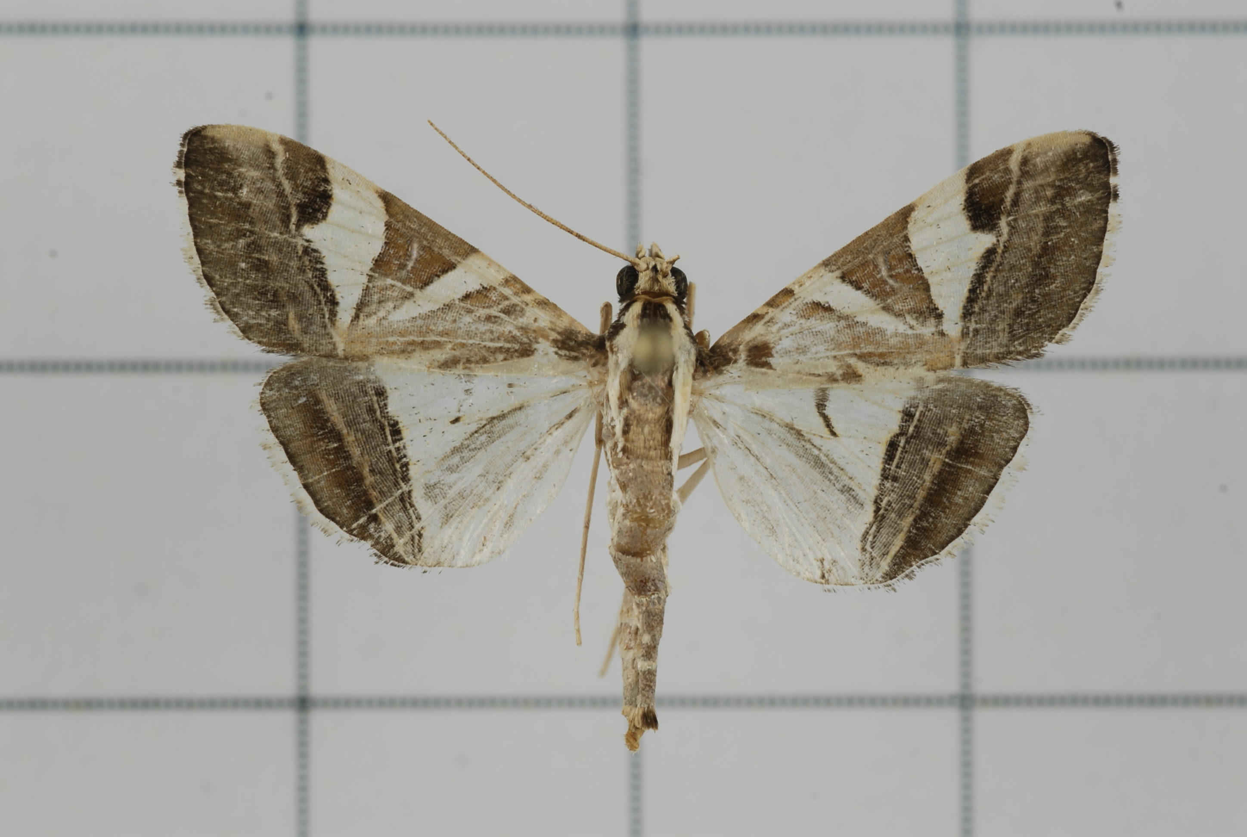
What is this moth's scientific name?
Agrioglypta itysalis
